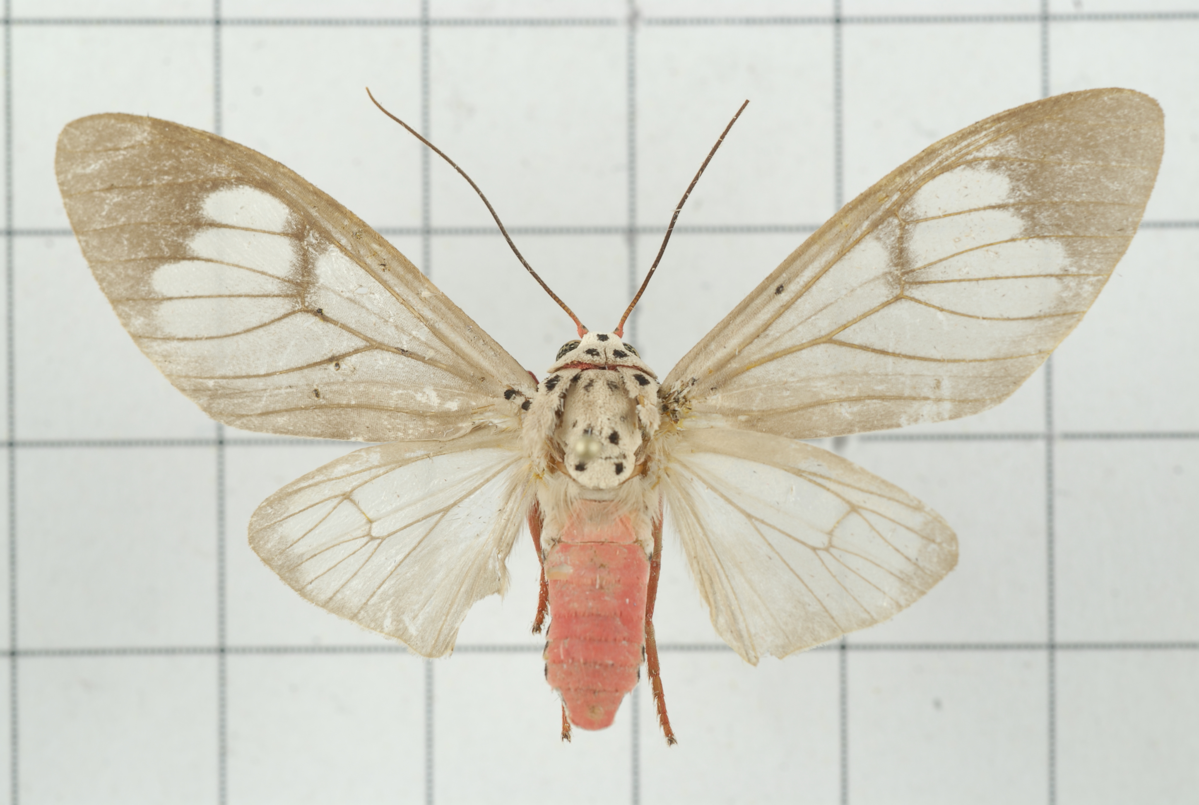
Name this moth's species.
Amerila astreus
